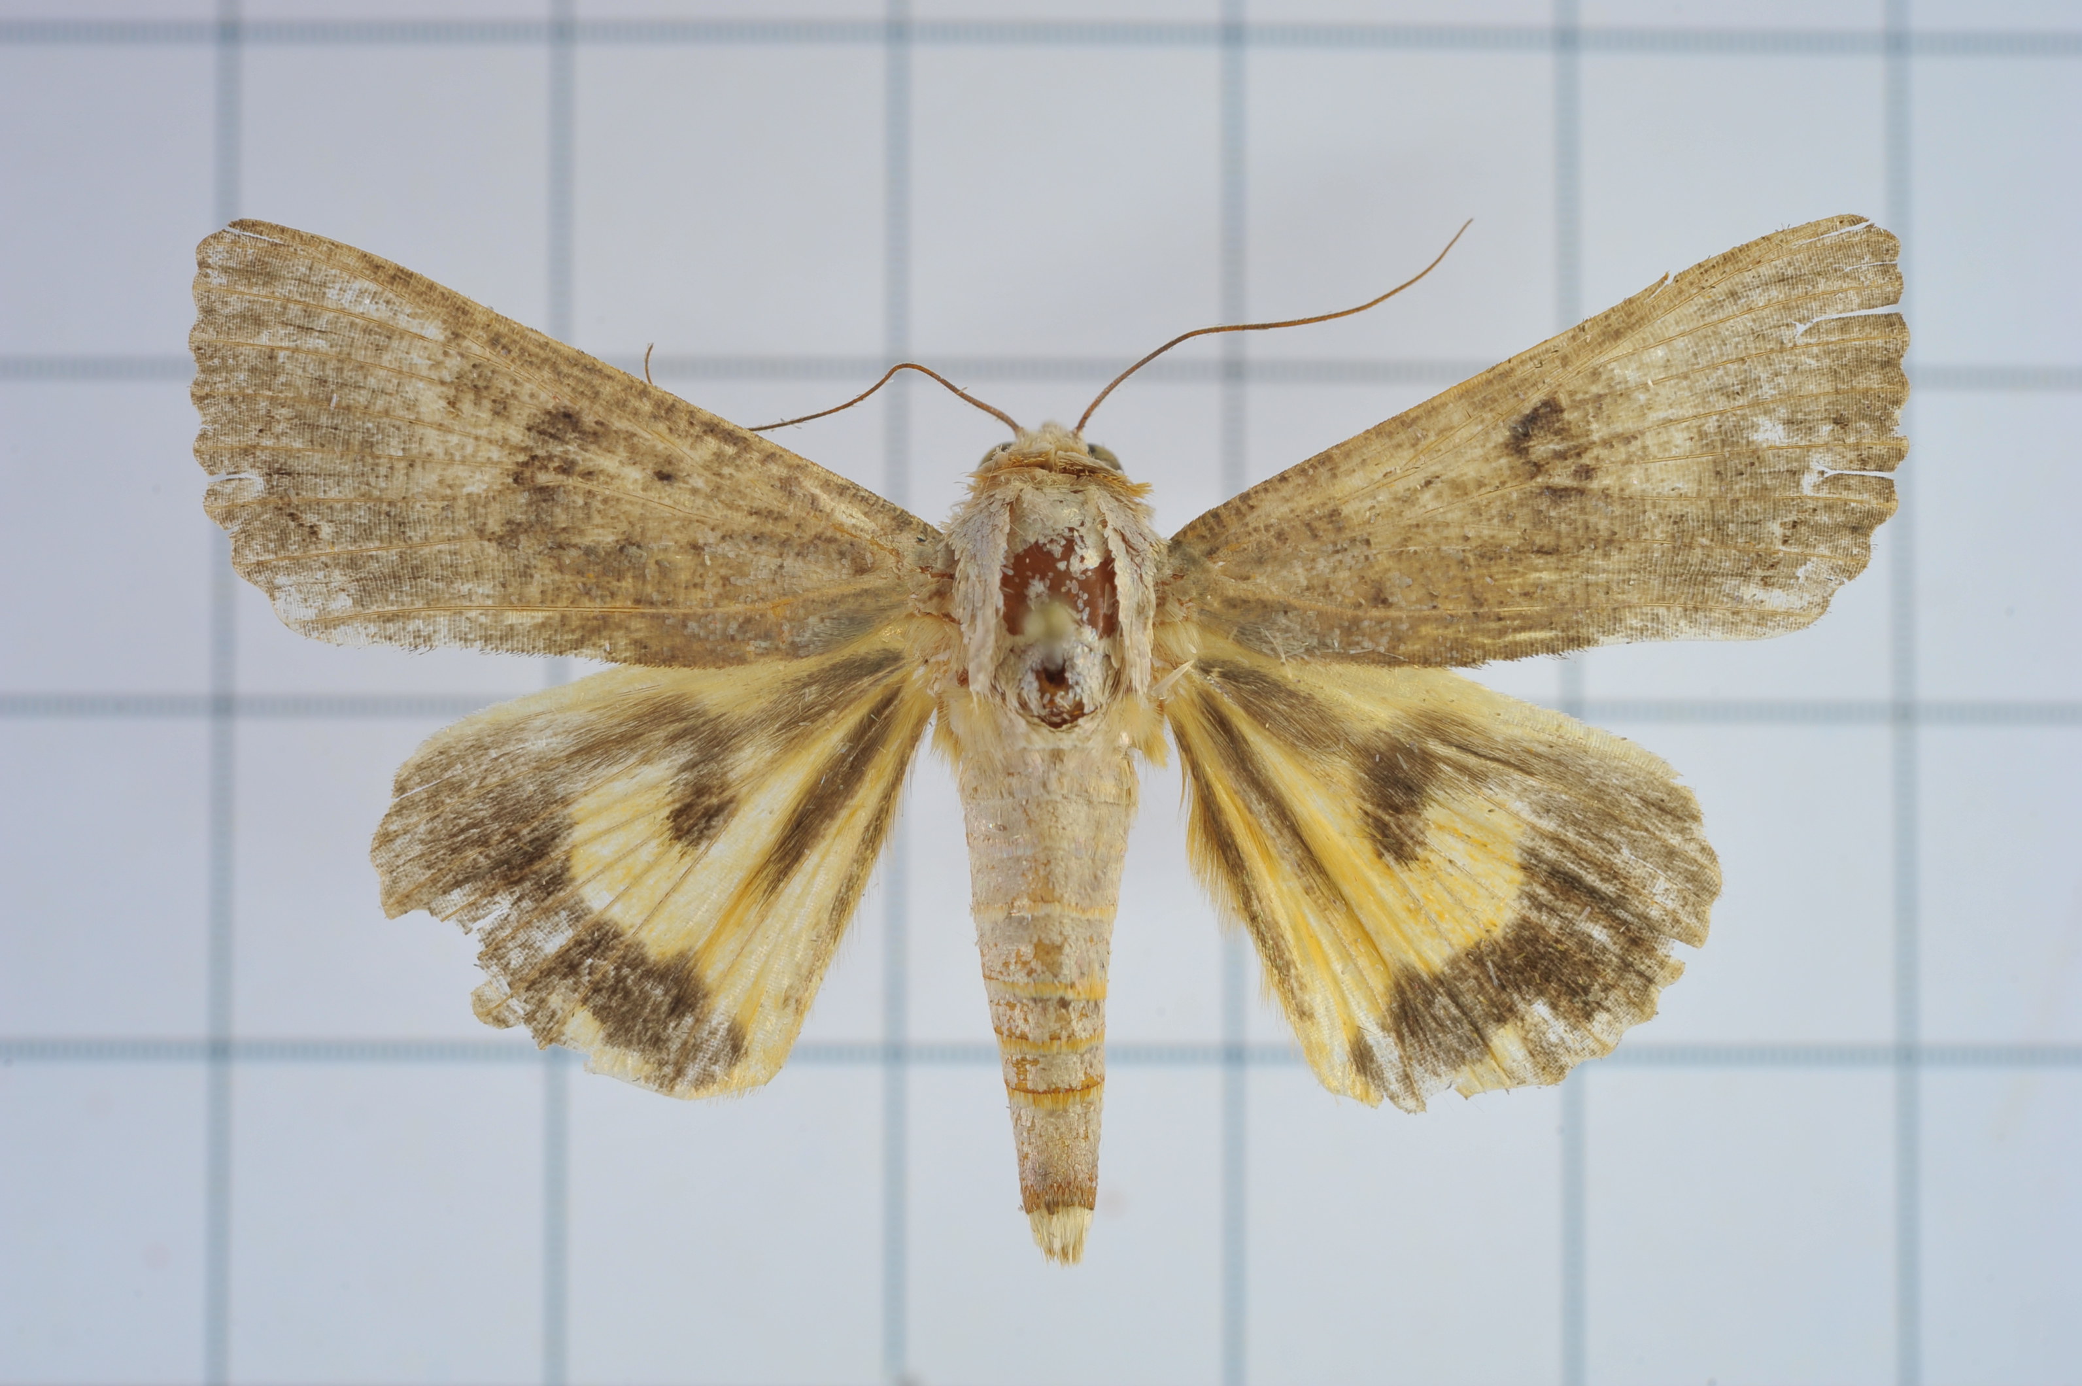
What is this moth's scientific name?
Hypocala deflorata deflorata
